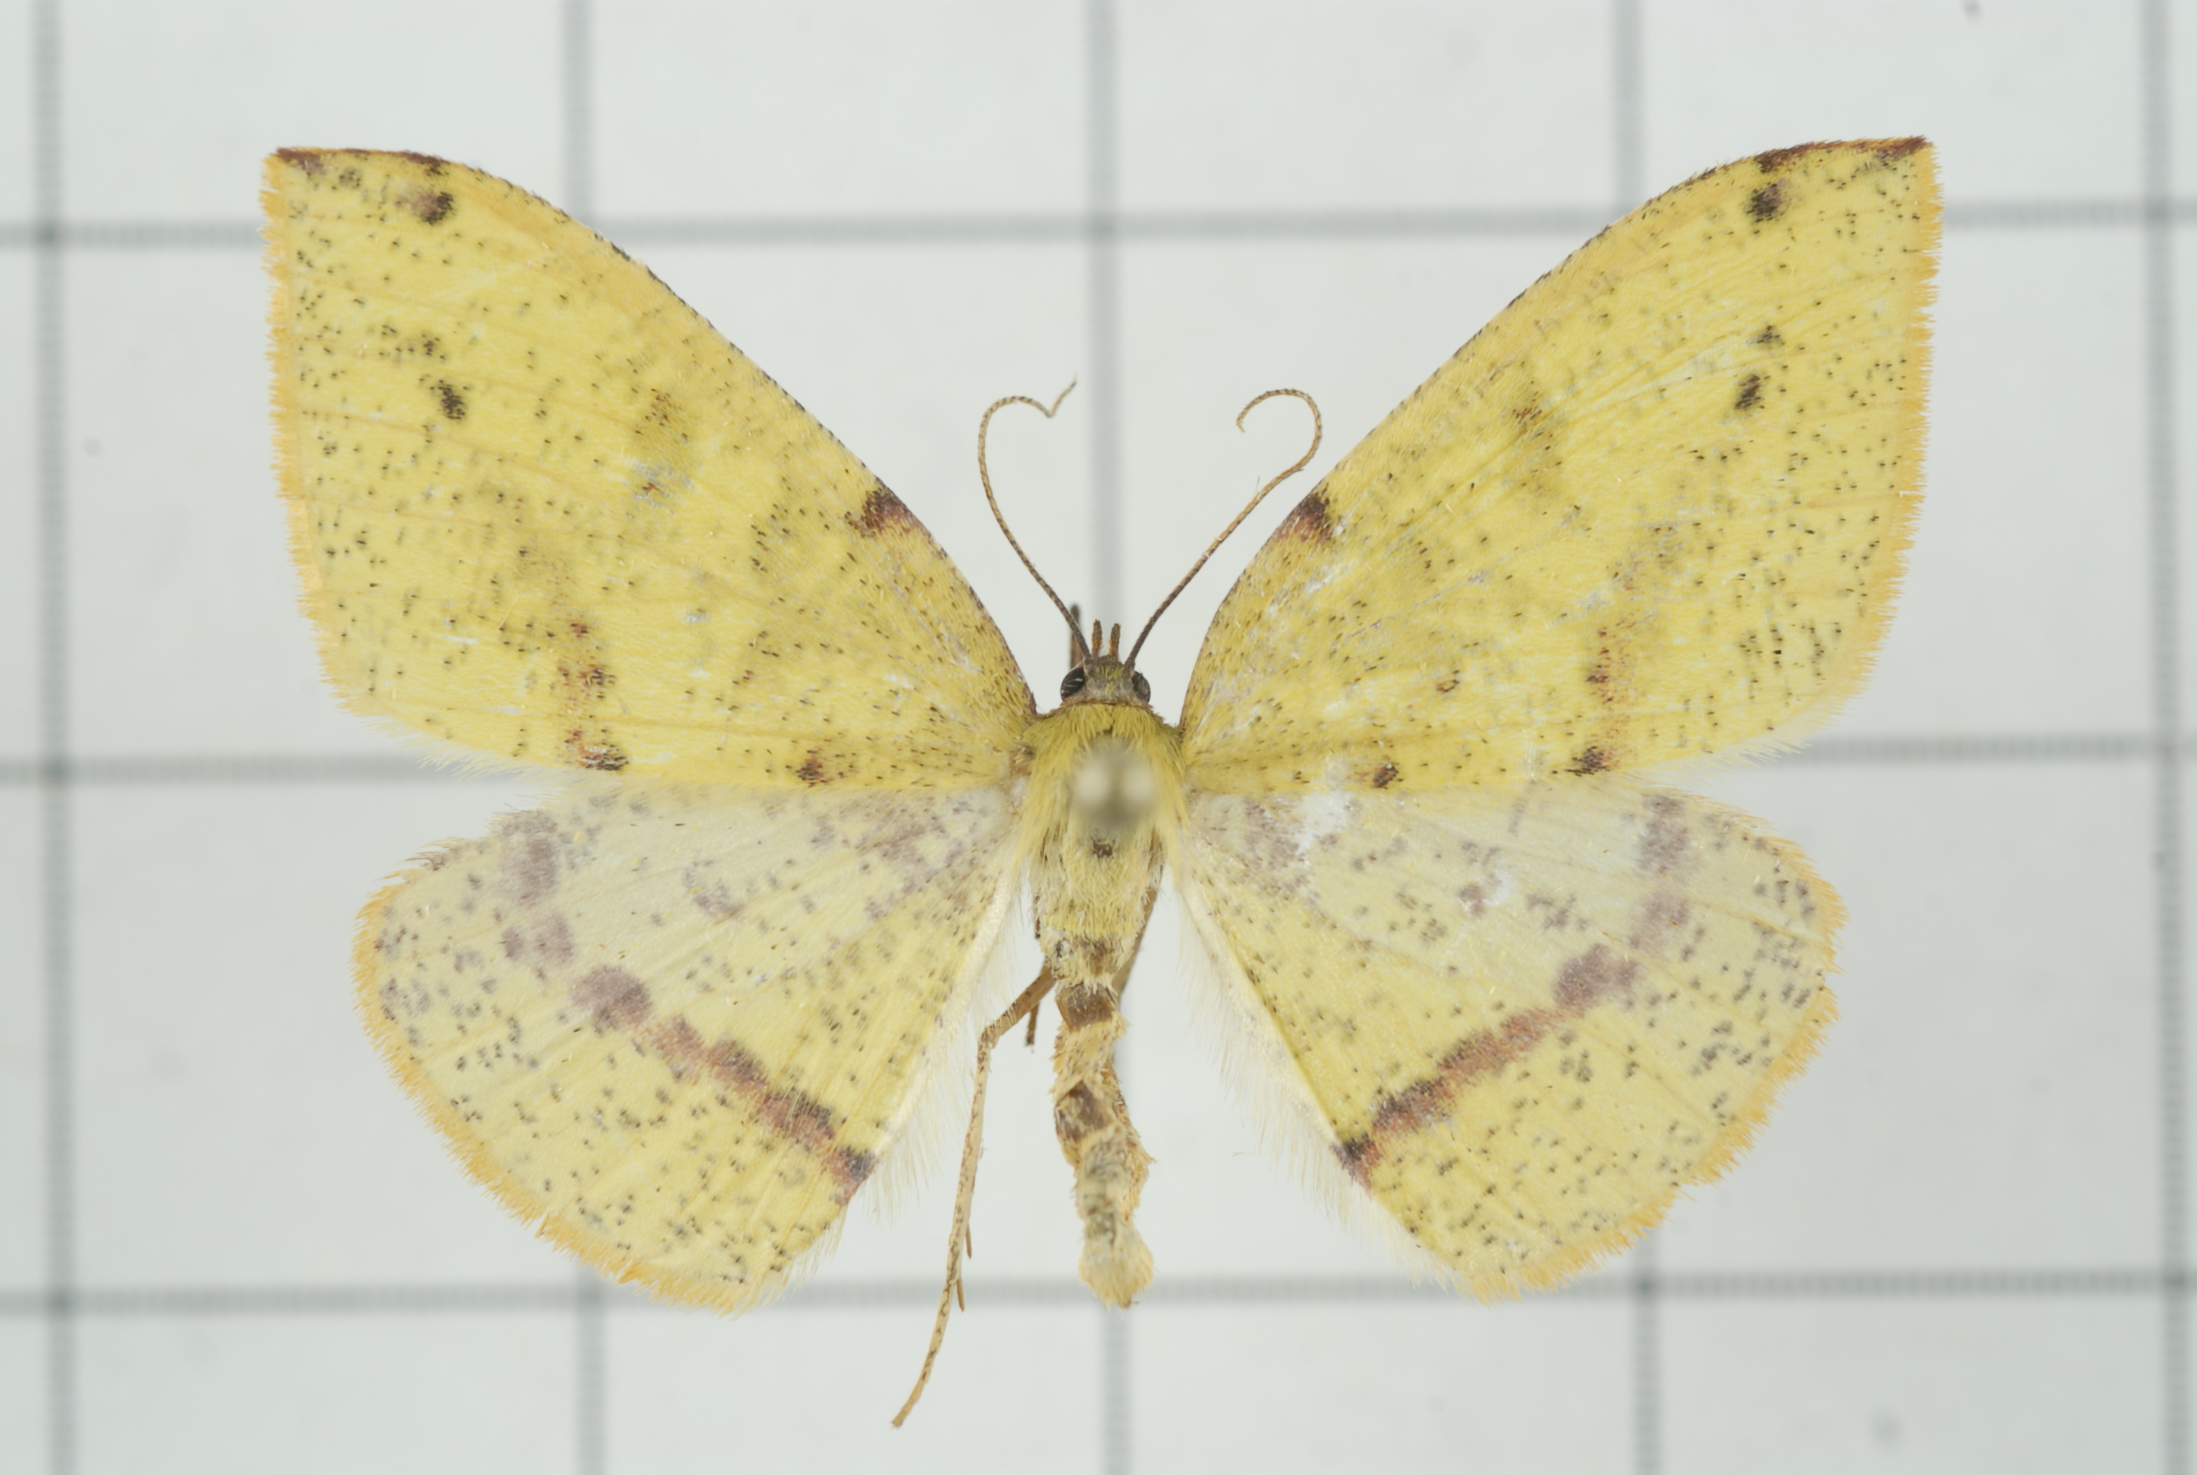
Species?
Heterolocha satoi
